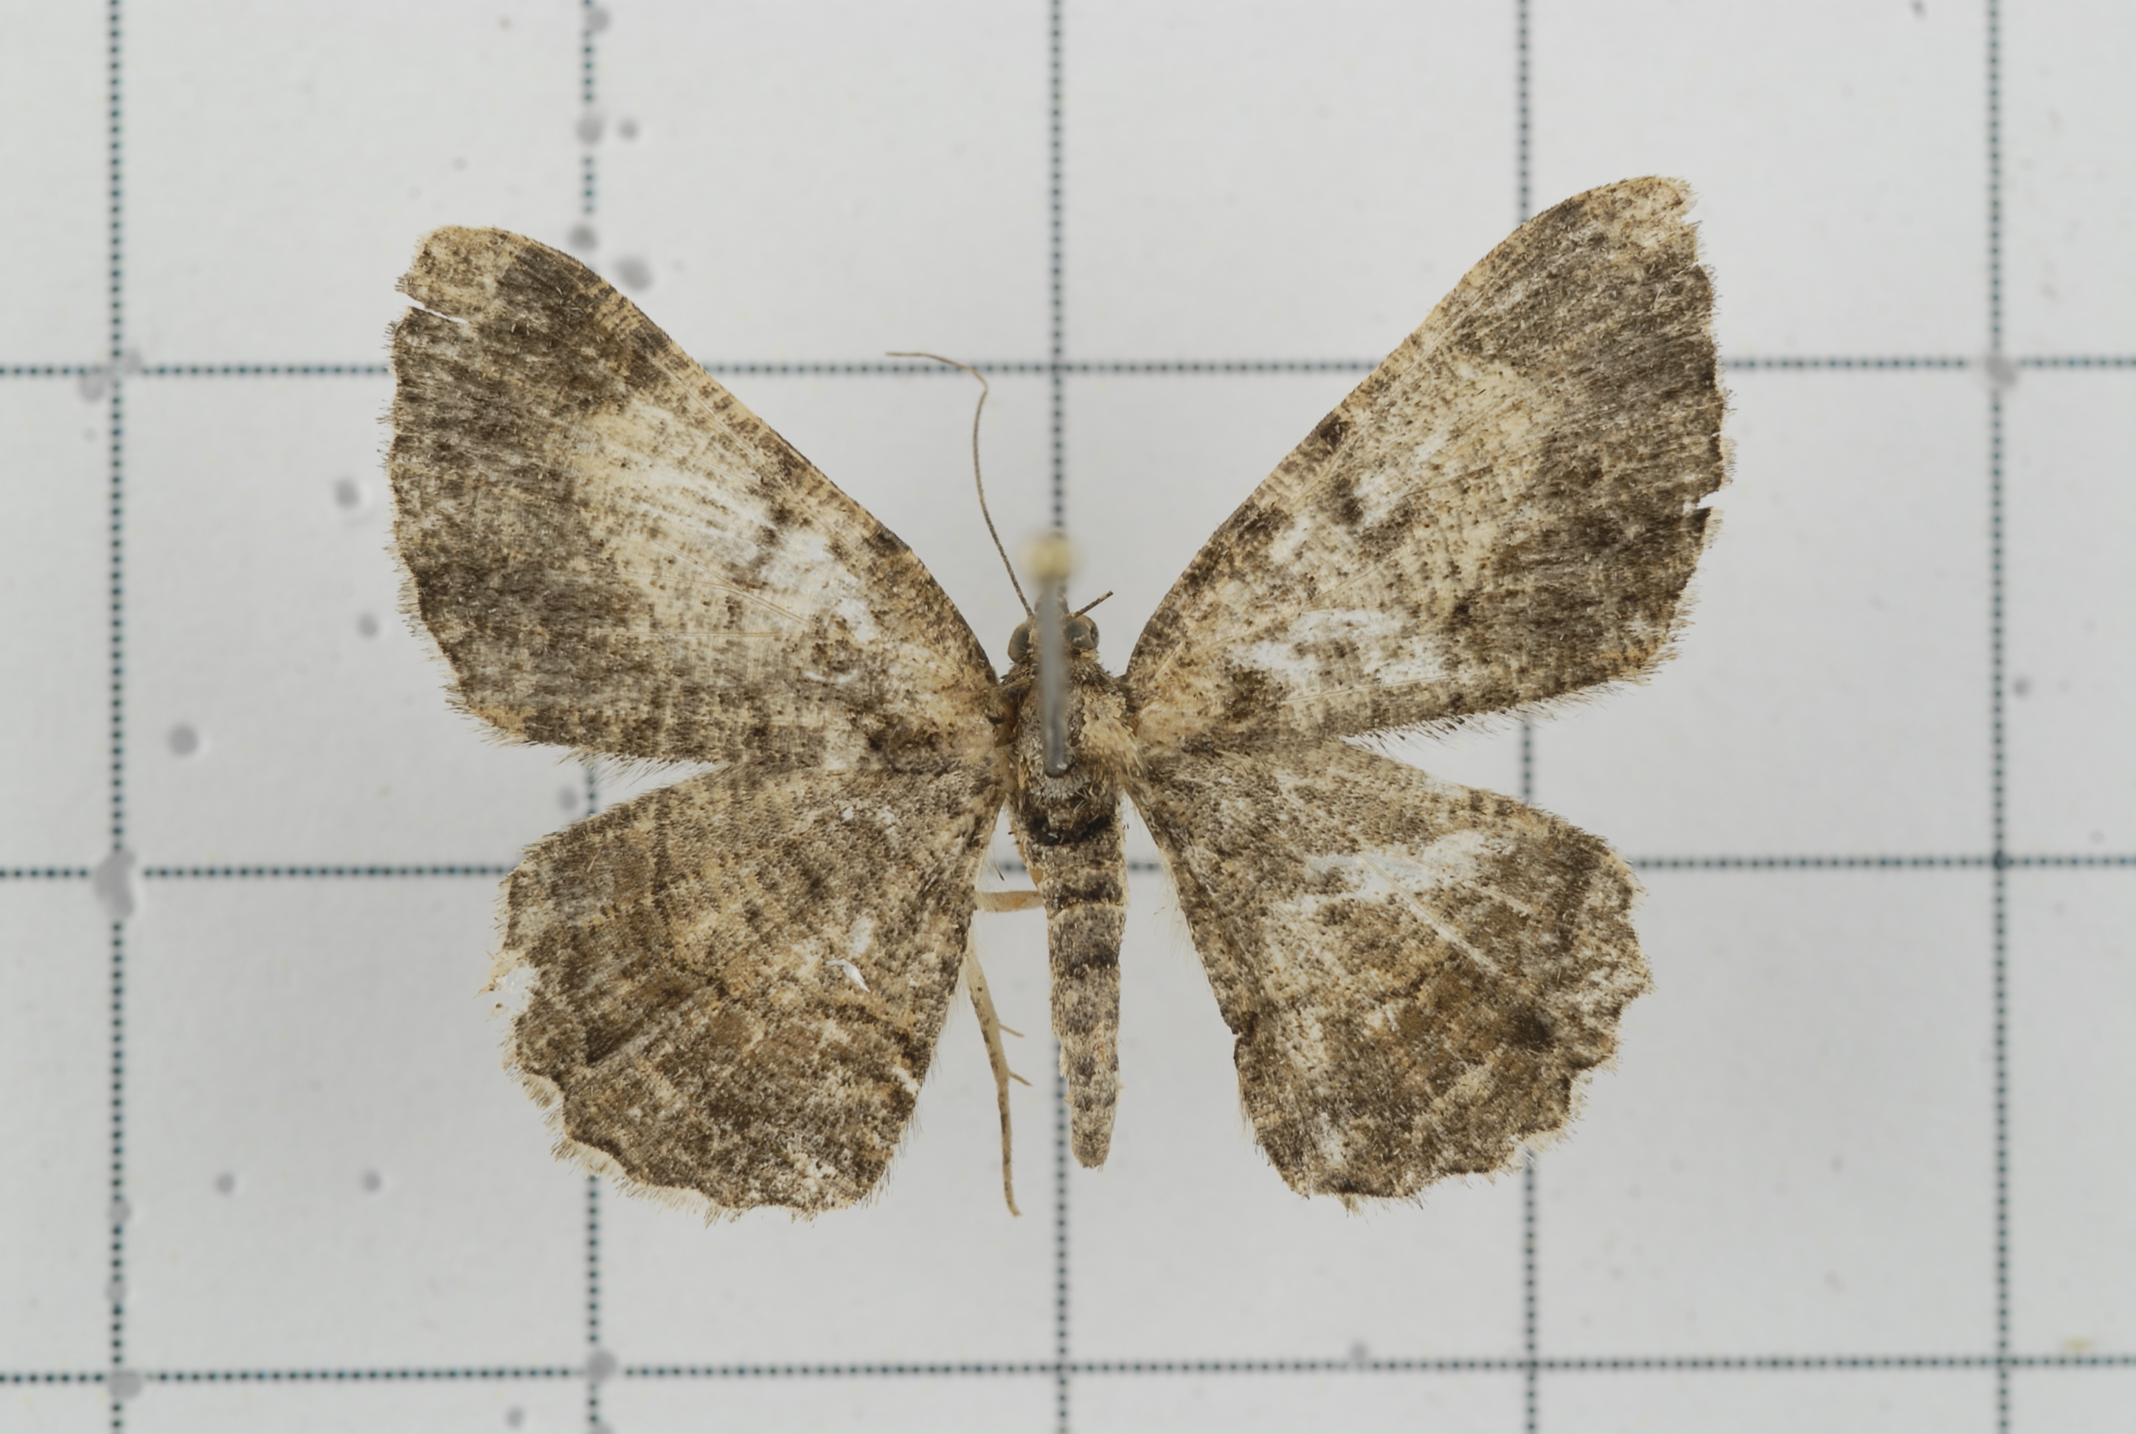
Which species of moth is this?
Psilalcis pulveraria
